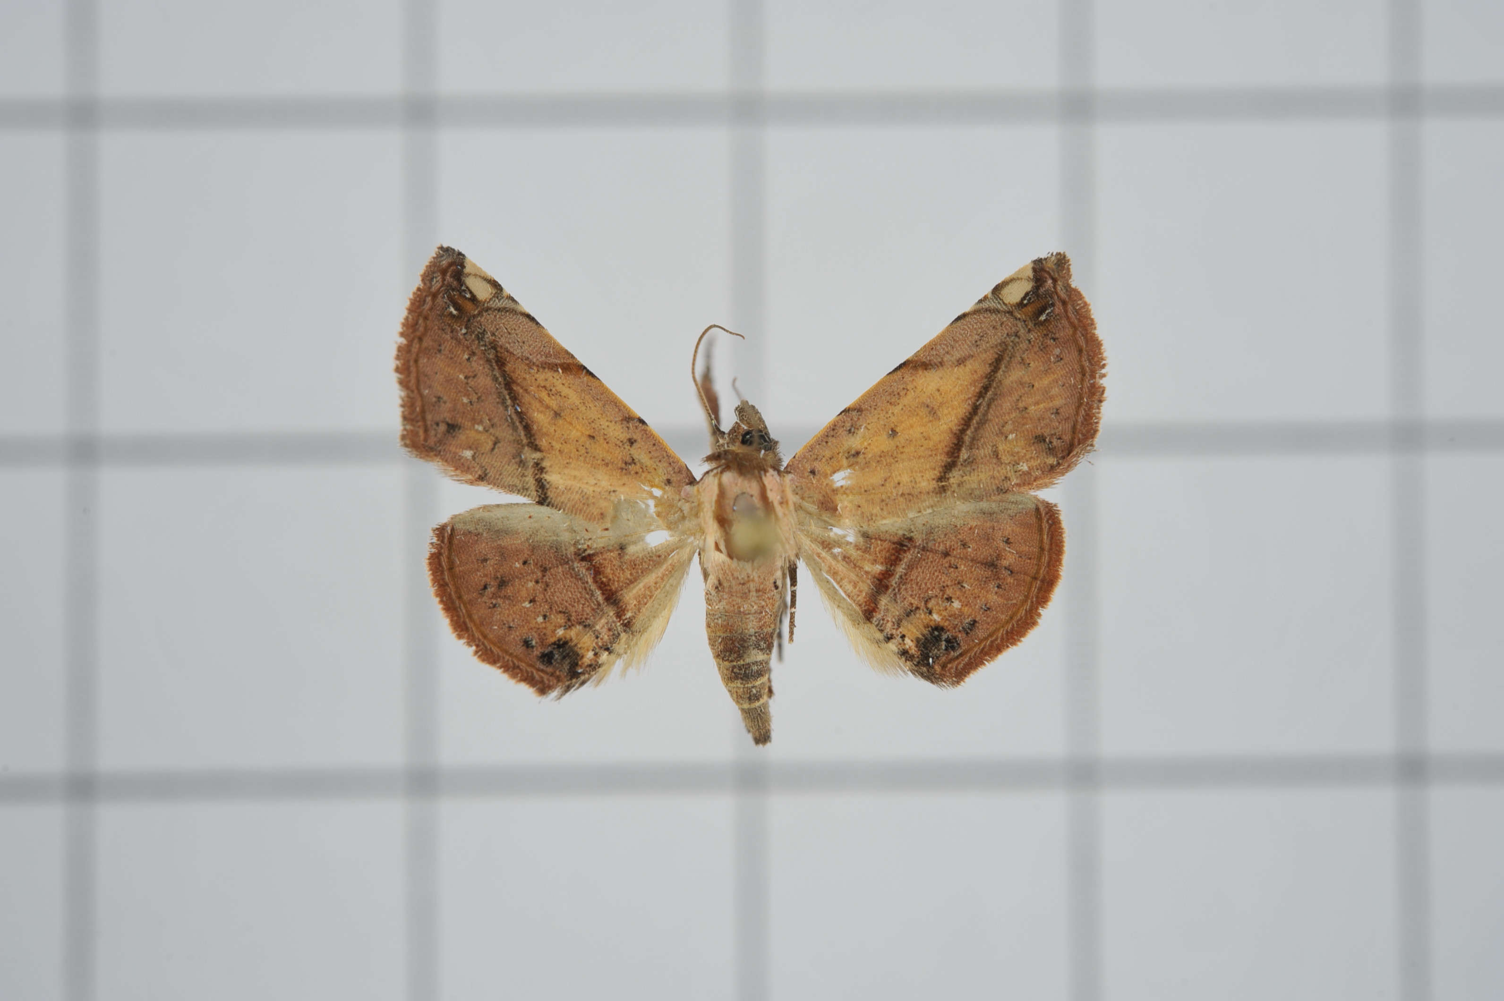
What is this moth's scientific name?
Eublemma abrupta
